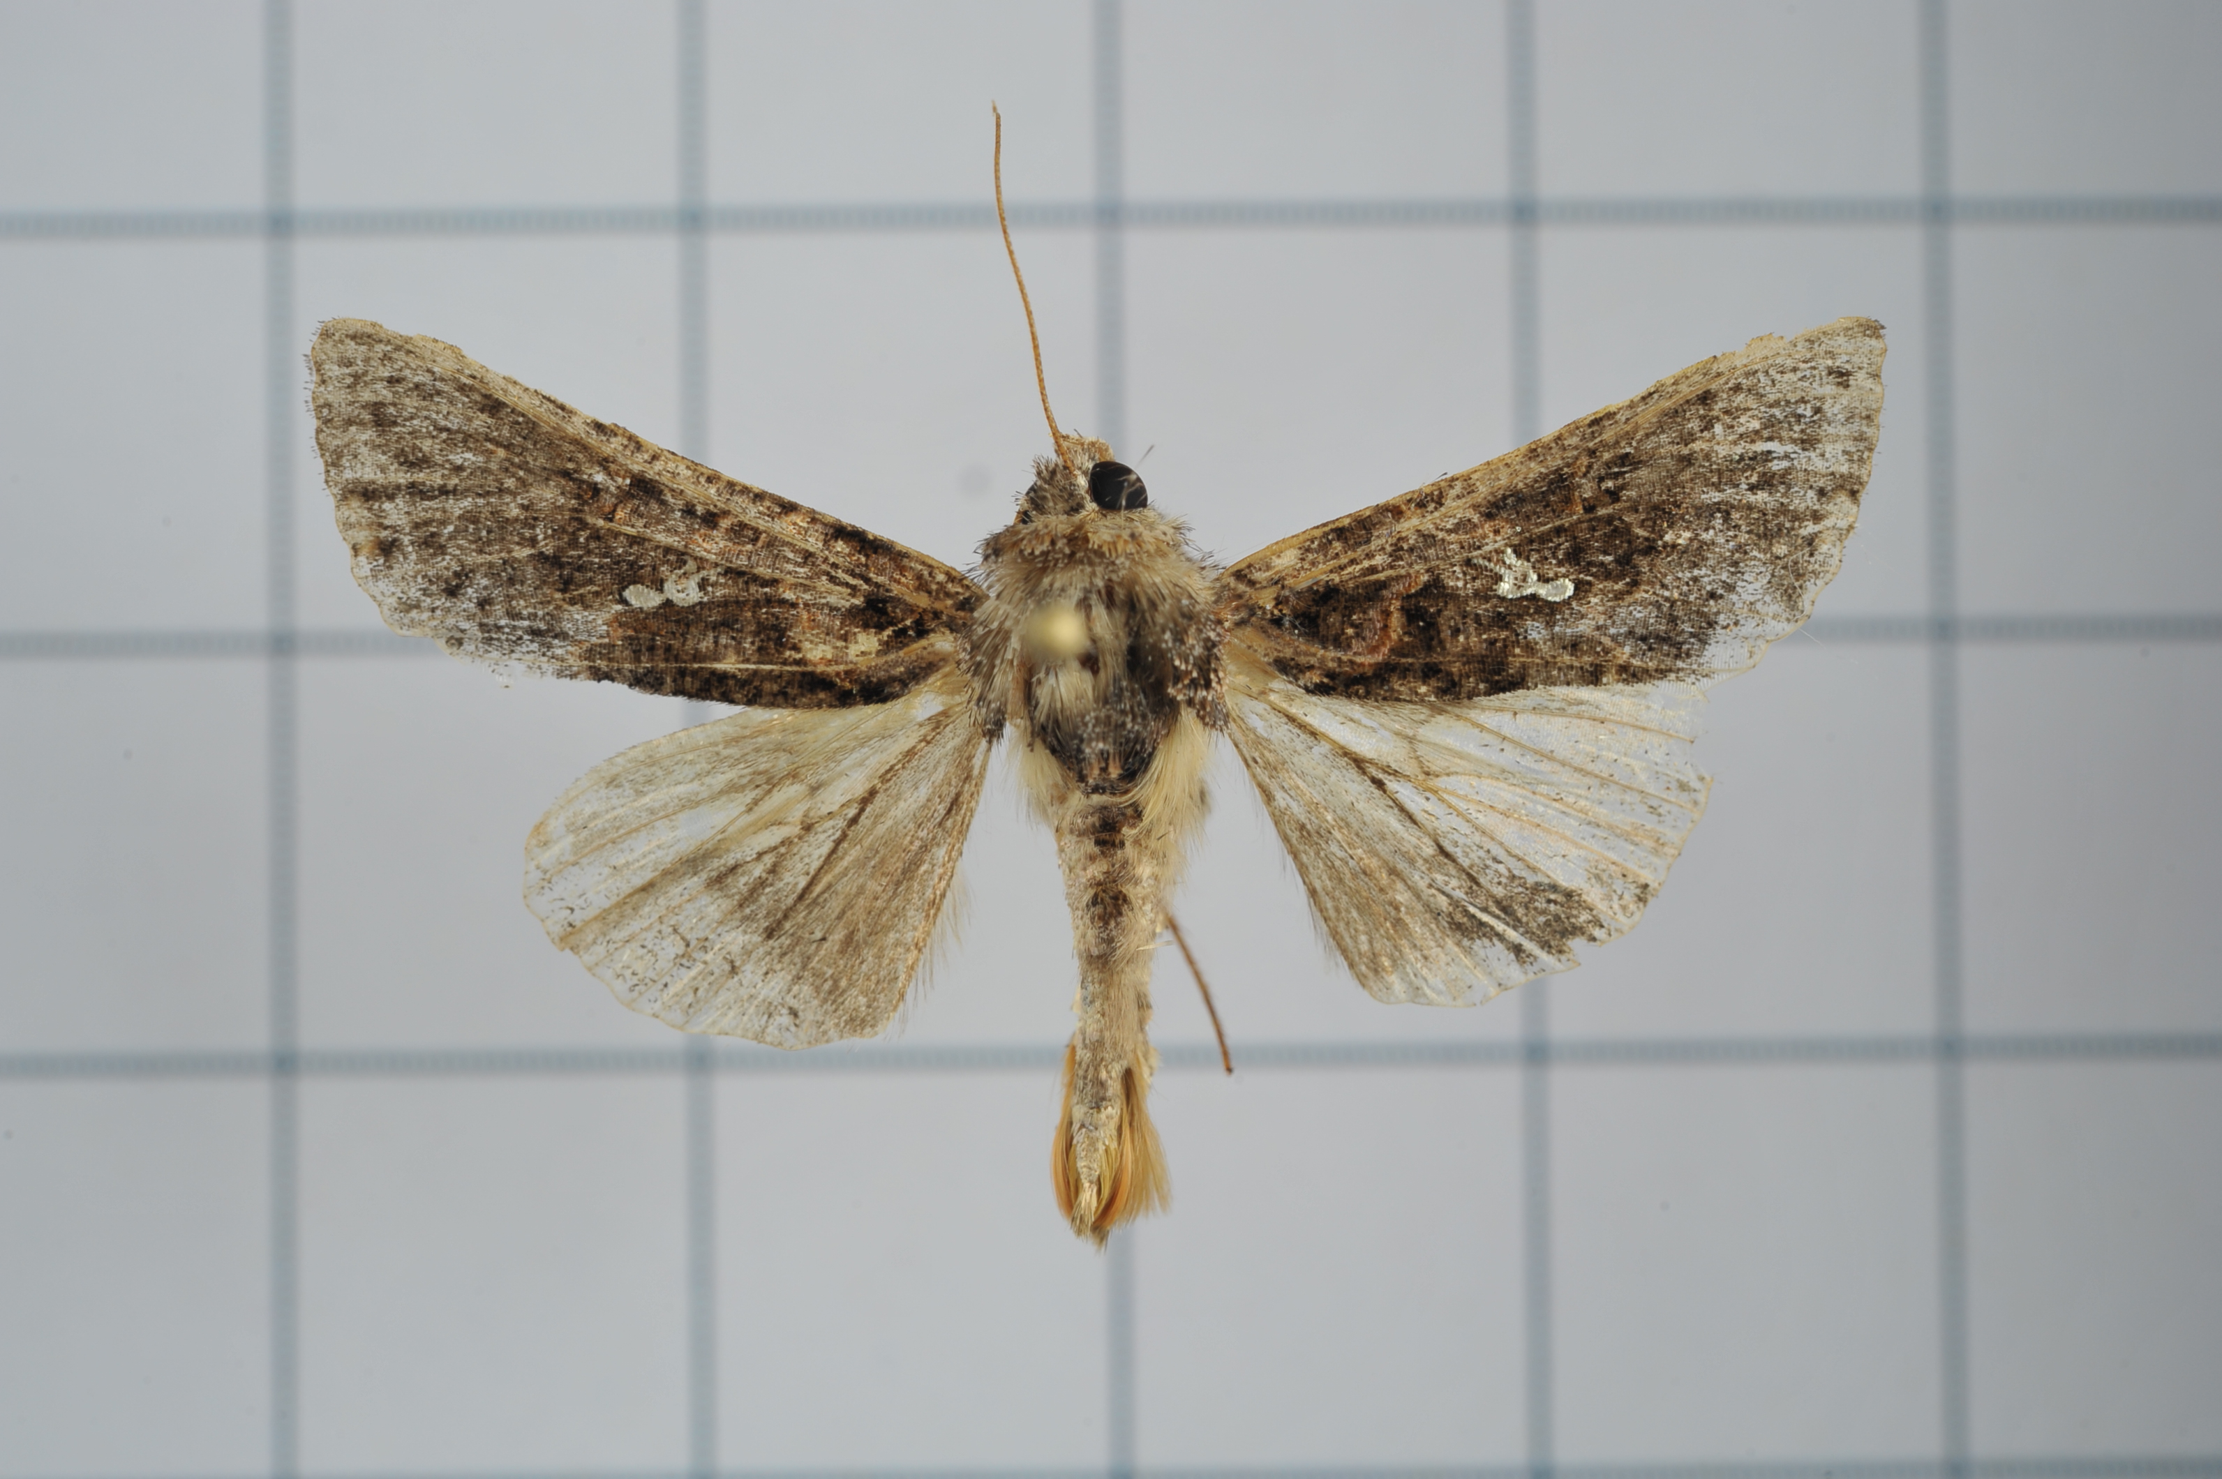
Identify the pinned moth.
Ctenoplusia limbirena
